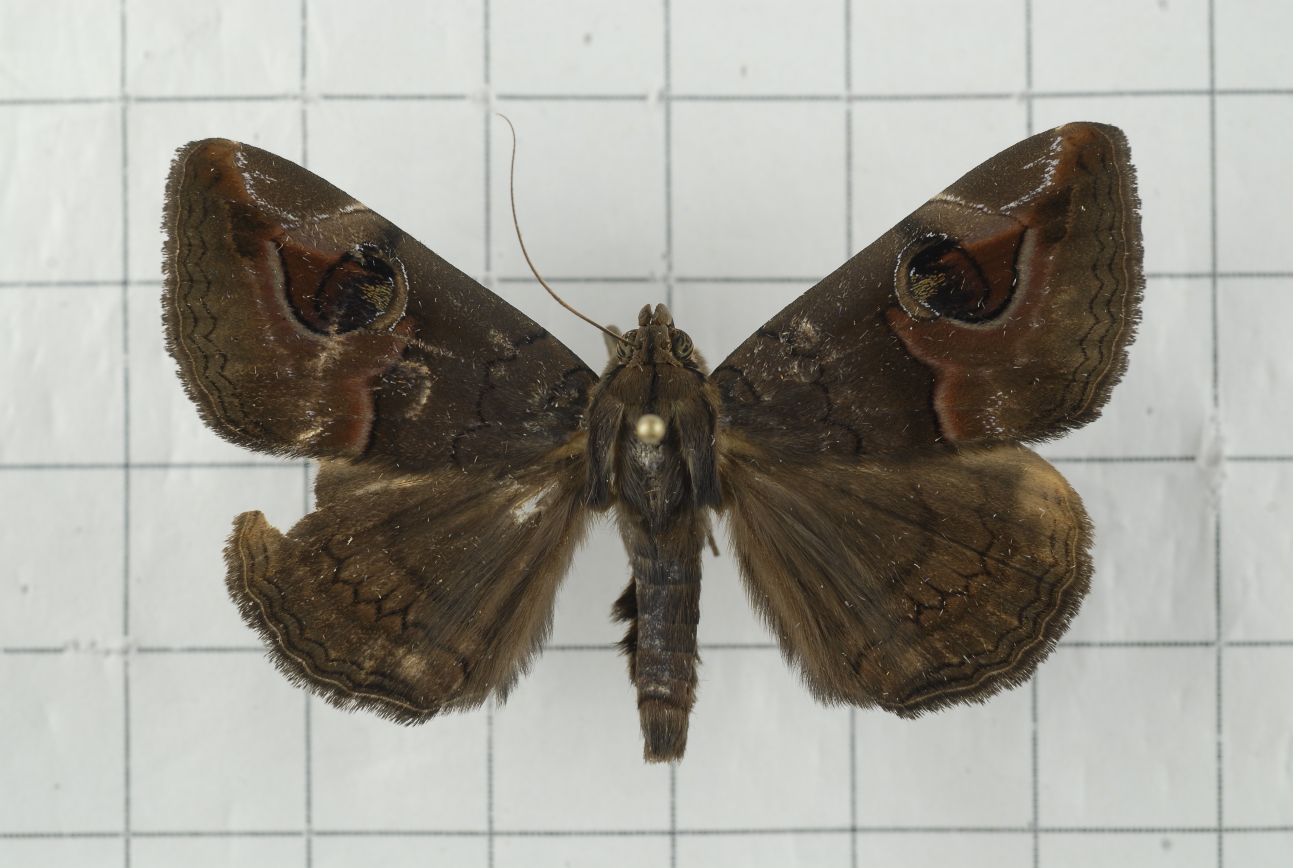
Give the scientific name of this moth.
Ommatophora luminosa
